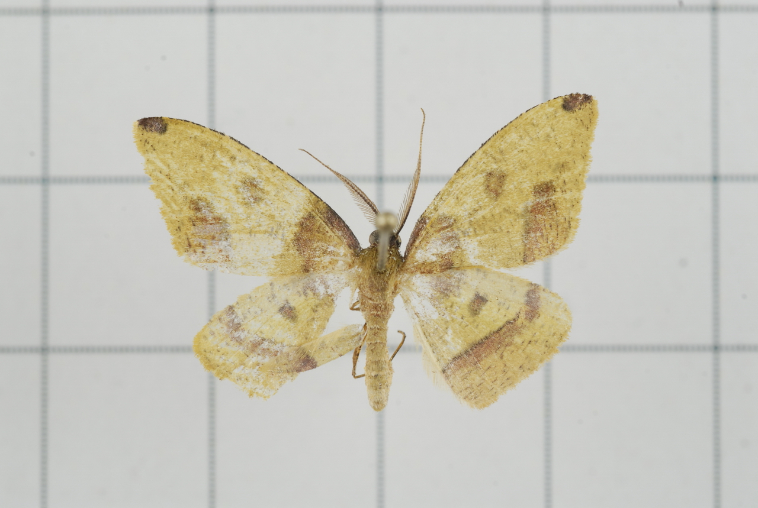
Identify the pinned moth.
Heterolocha coccinea
